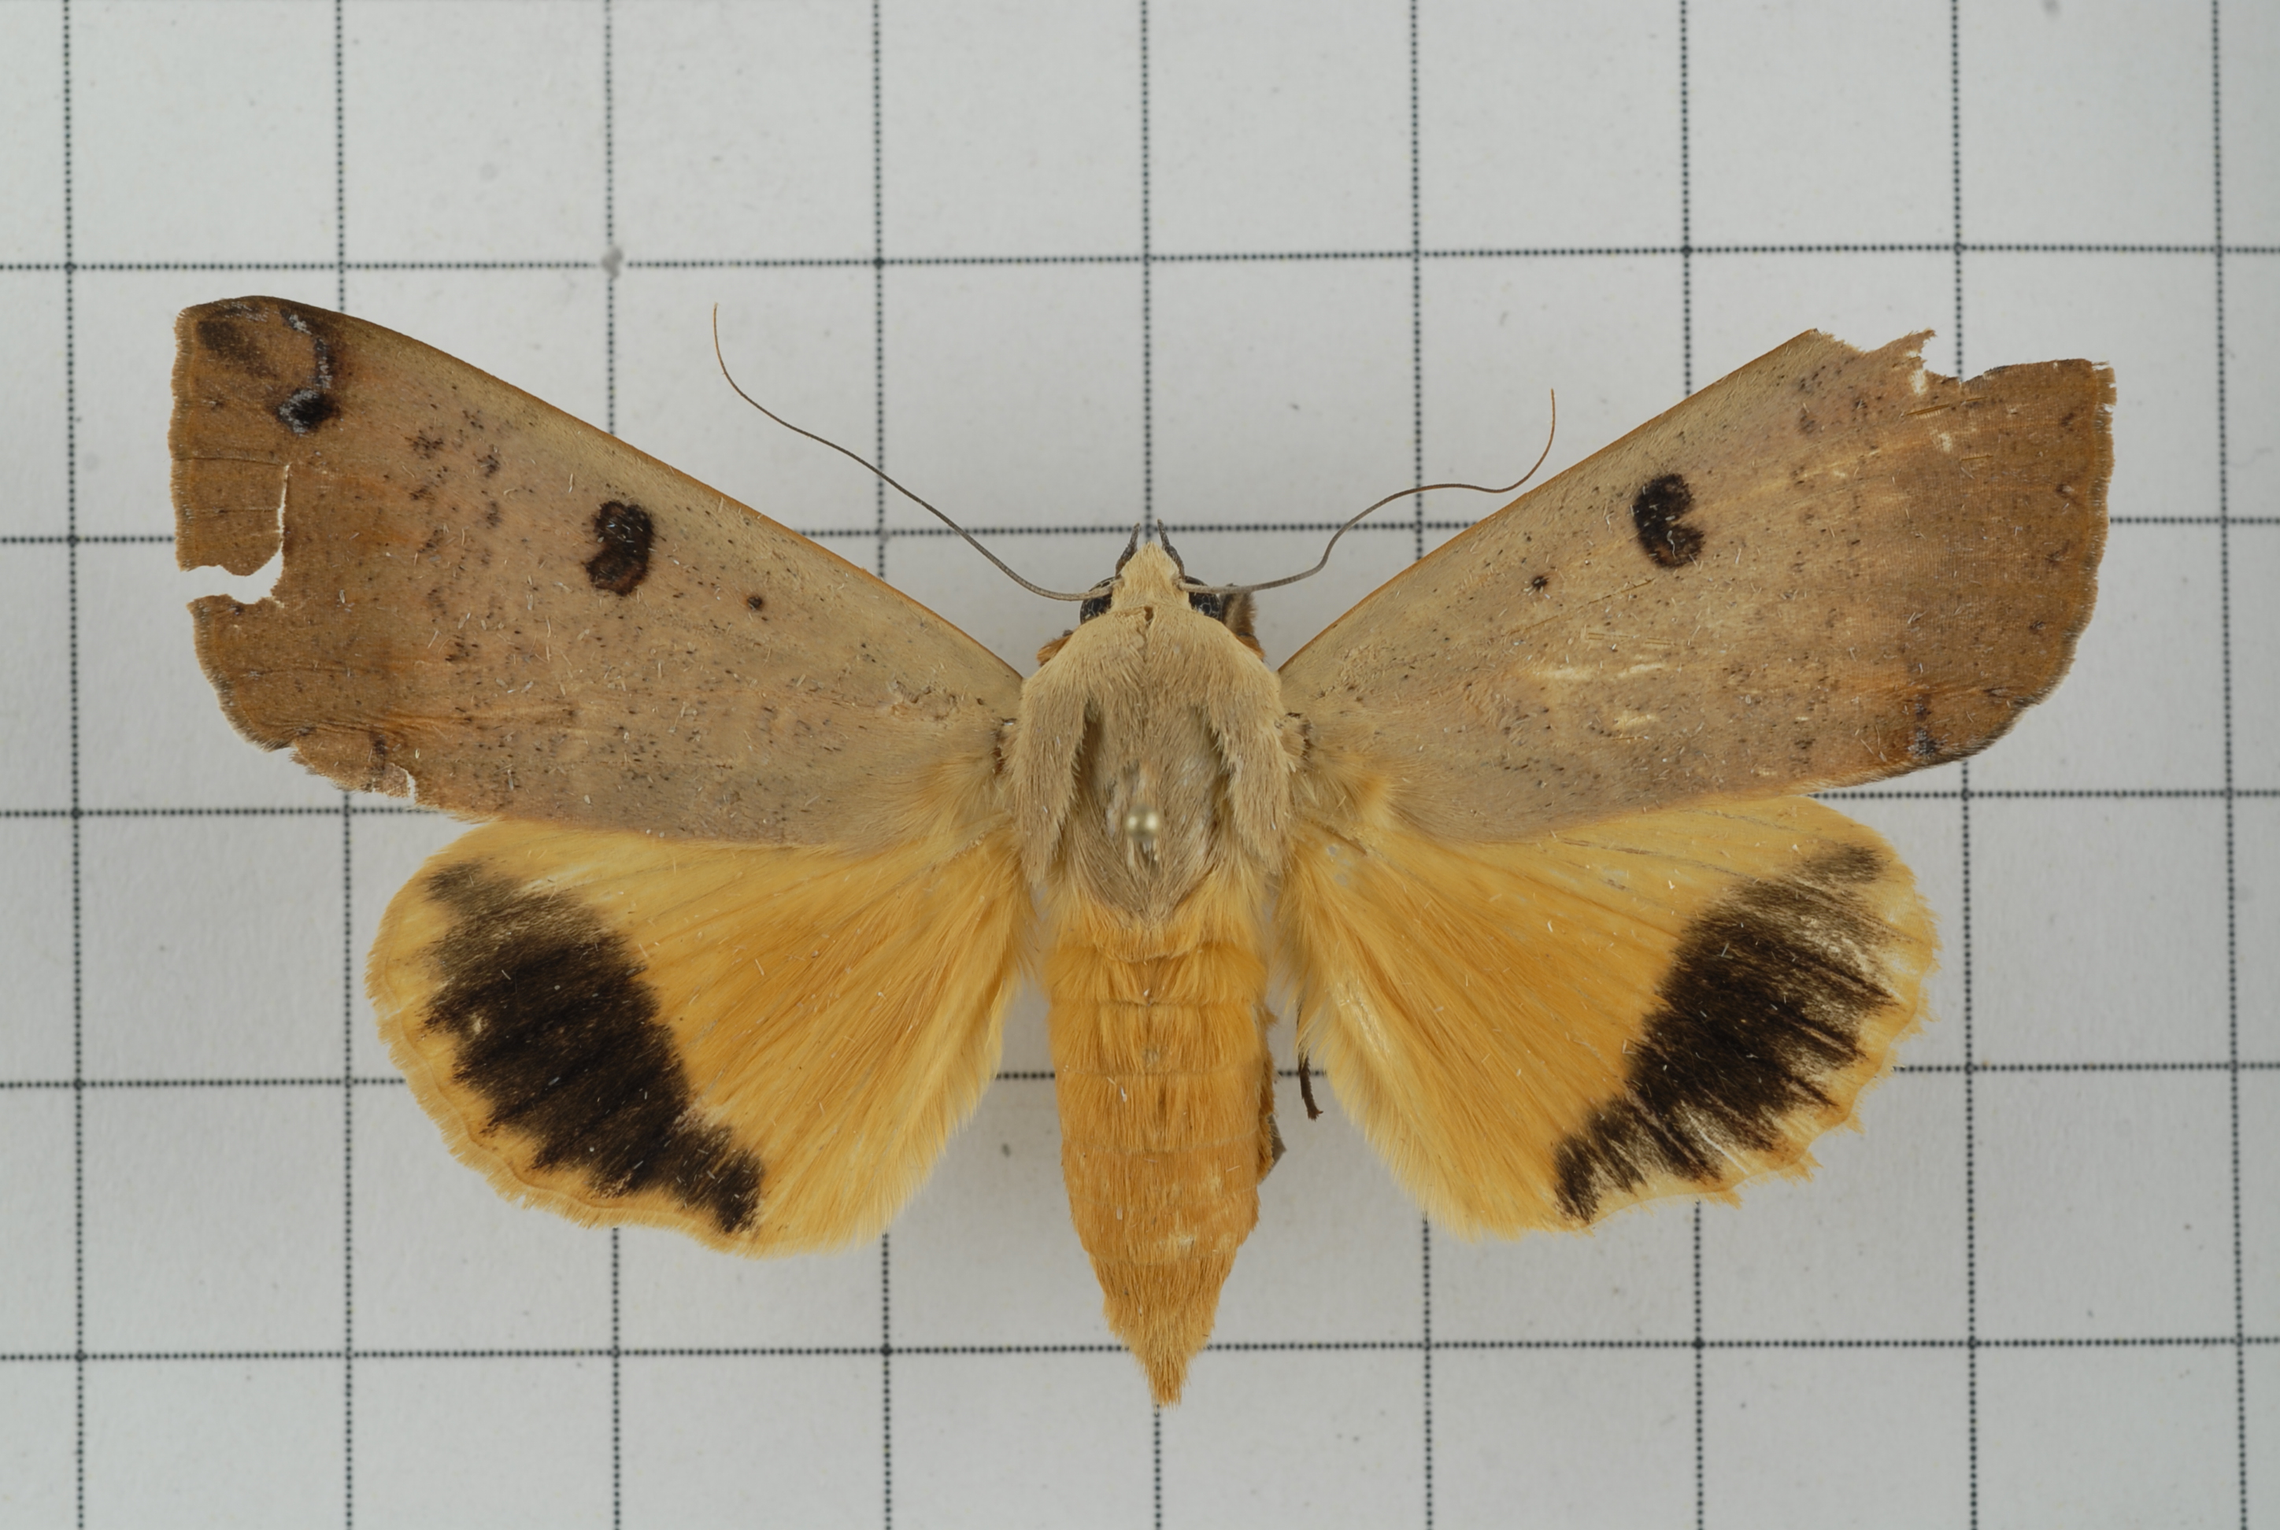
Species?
Ophiusa disjungens indiscriminata
